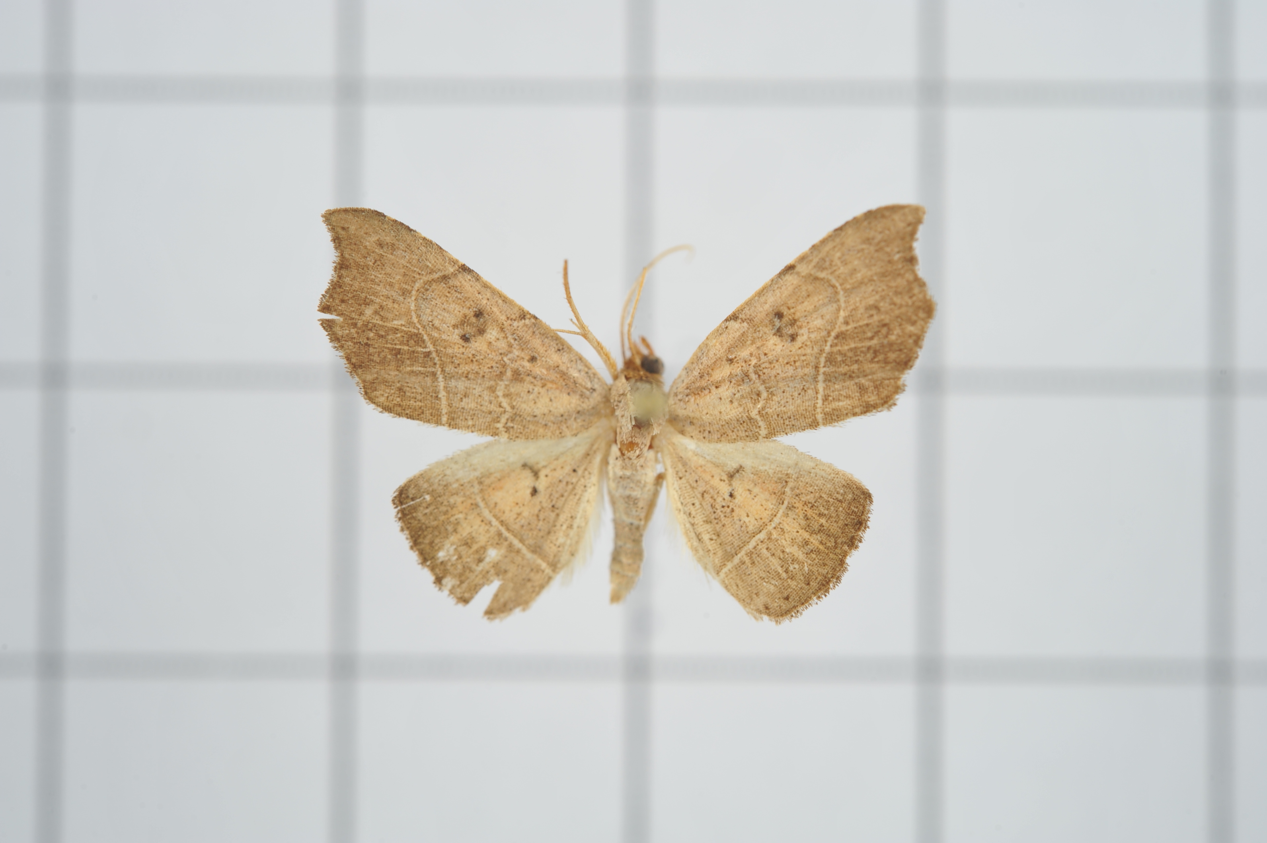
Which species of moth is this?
Laspeyria ruficeps
